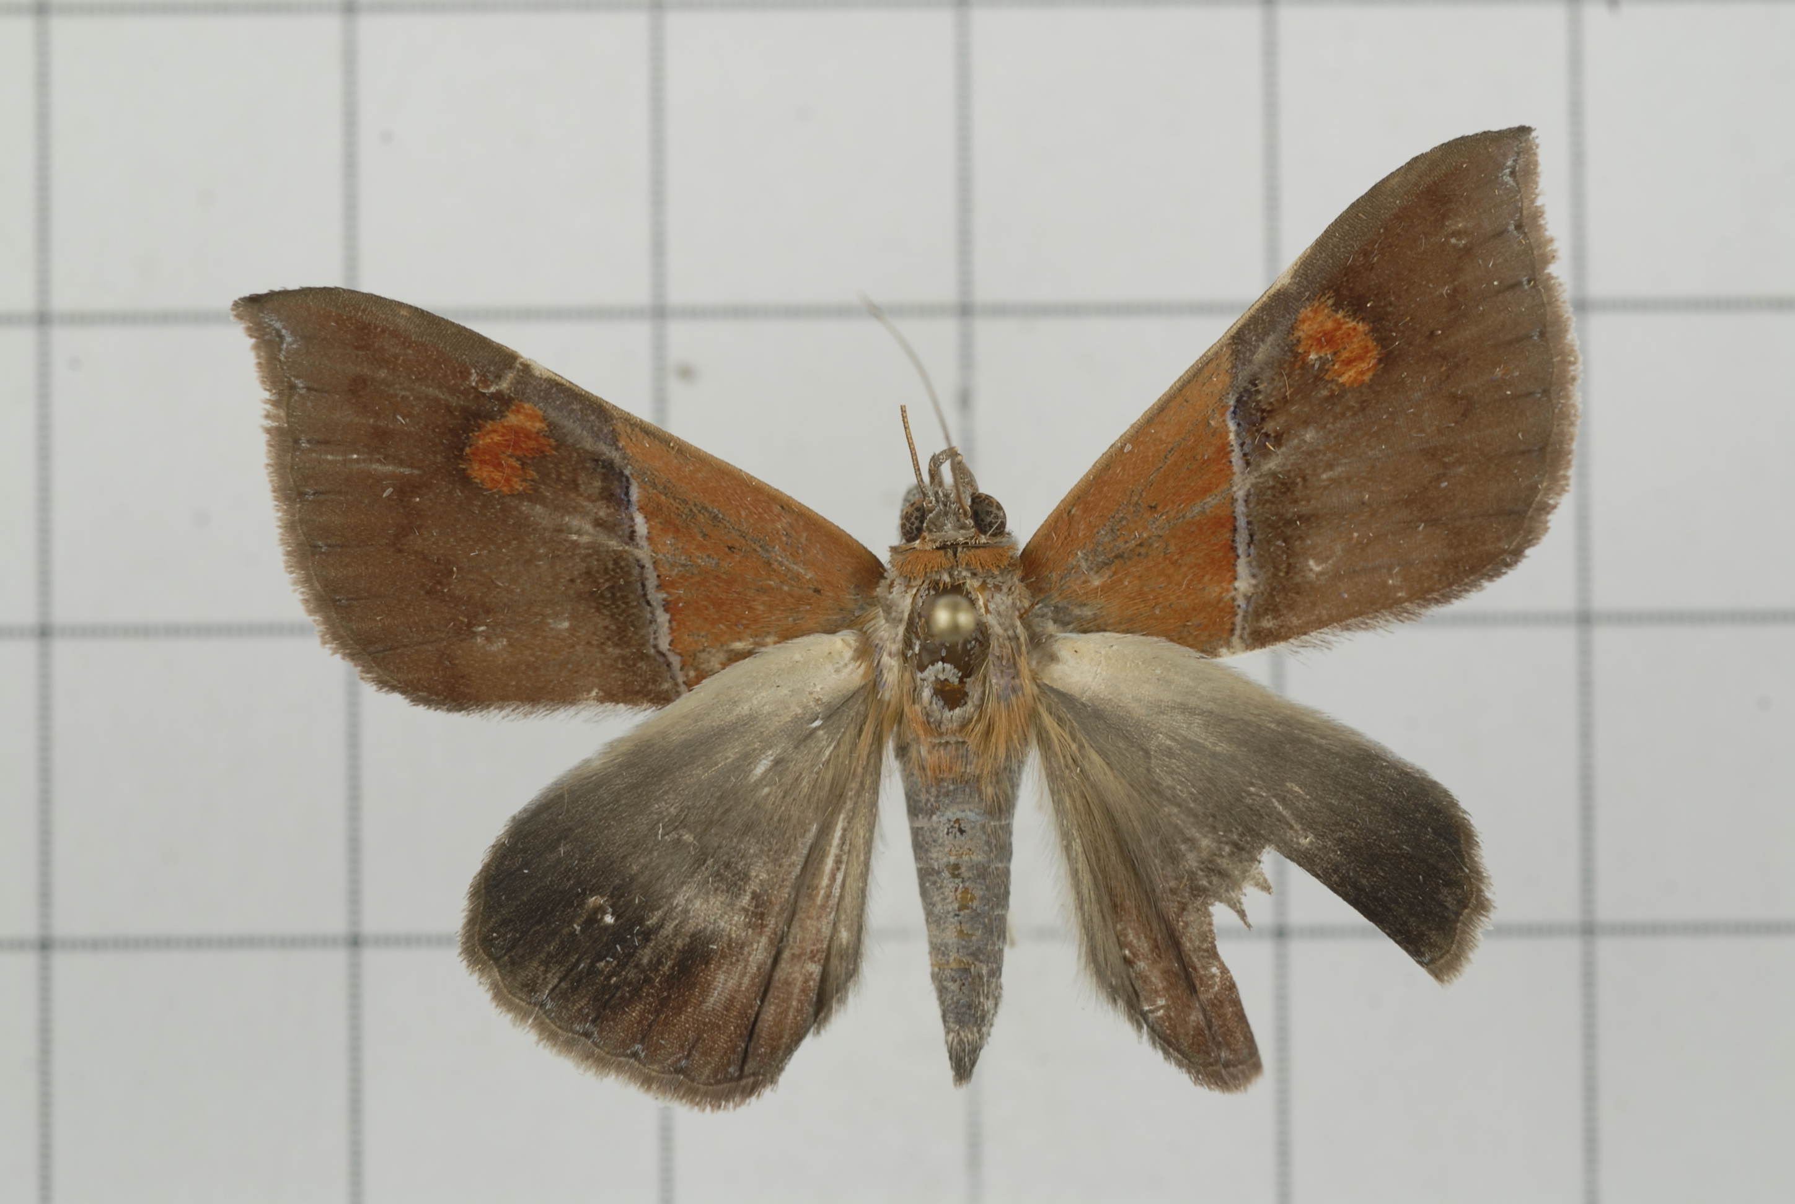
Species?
Sympis rufibasis
